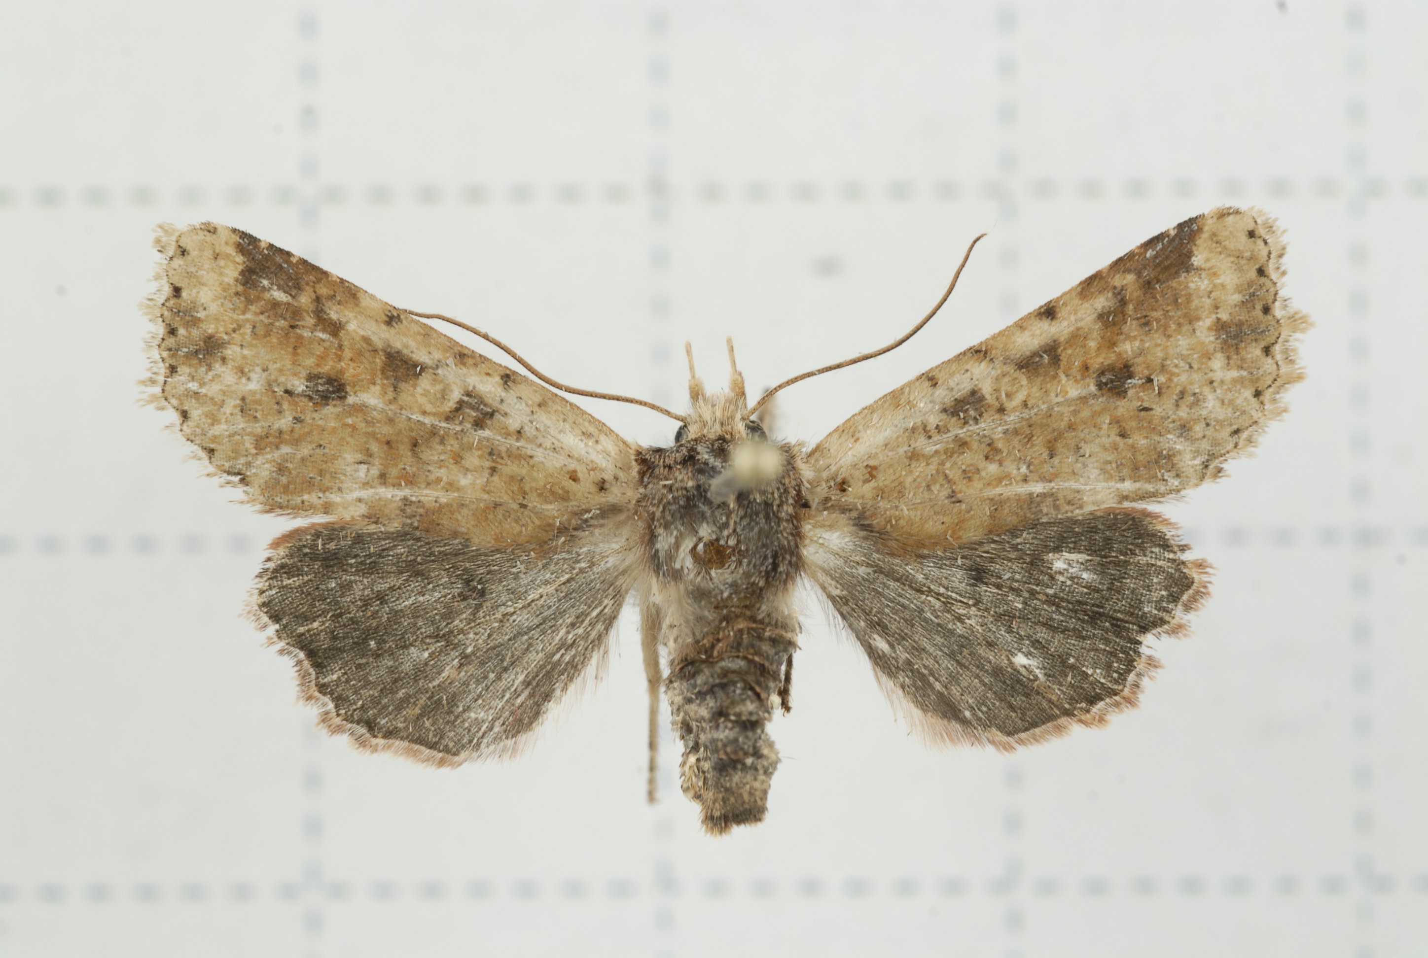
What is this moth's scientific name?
Rhynchaglaea perscitula
